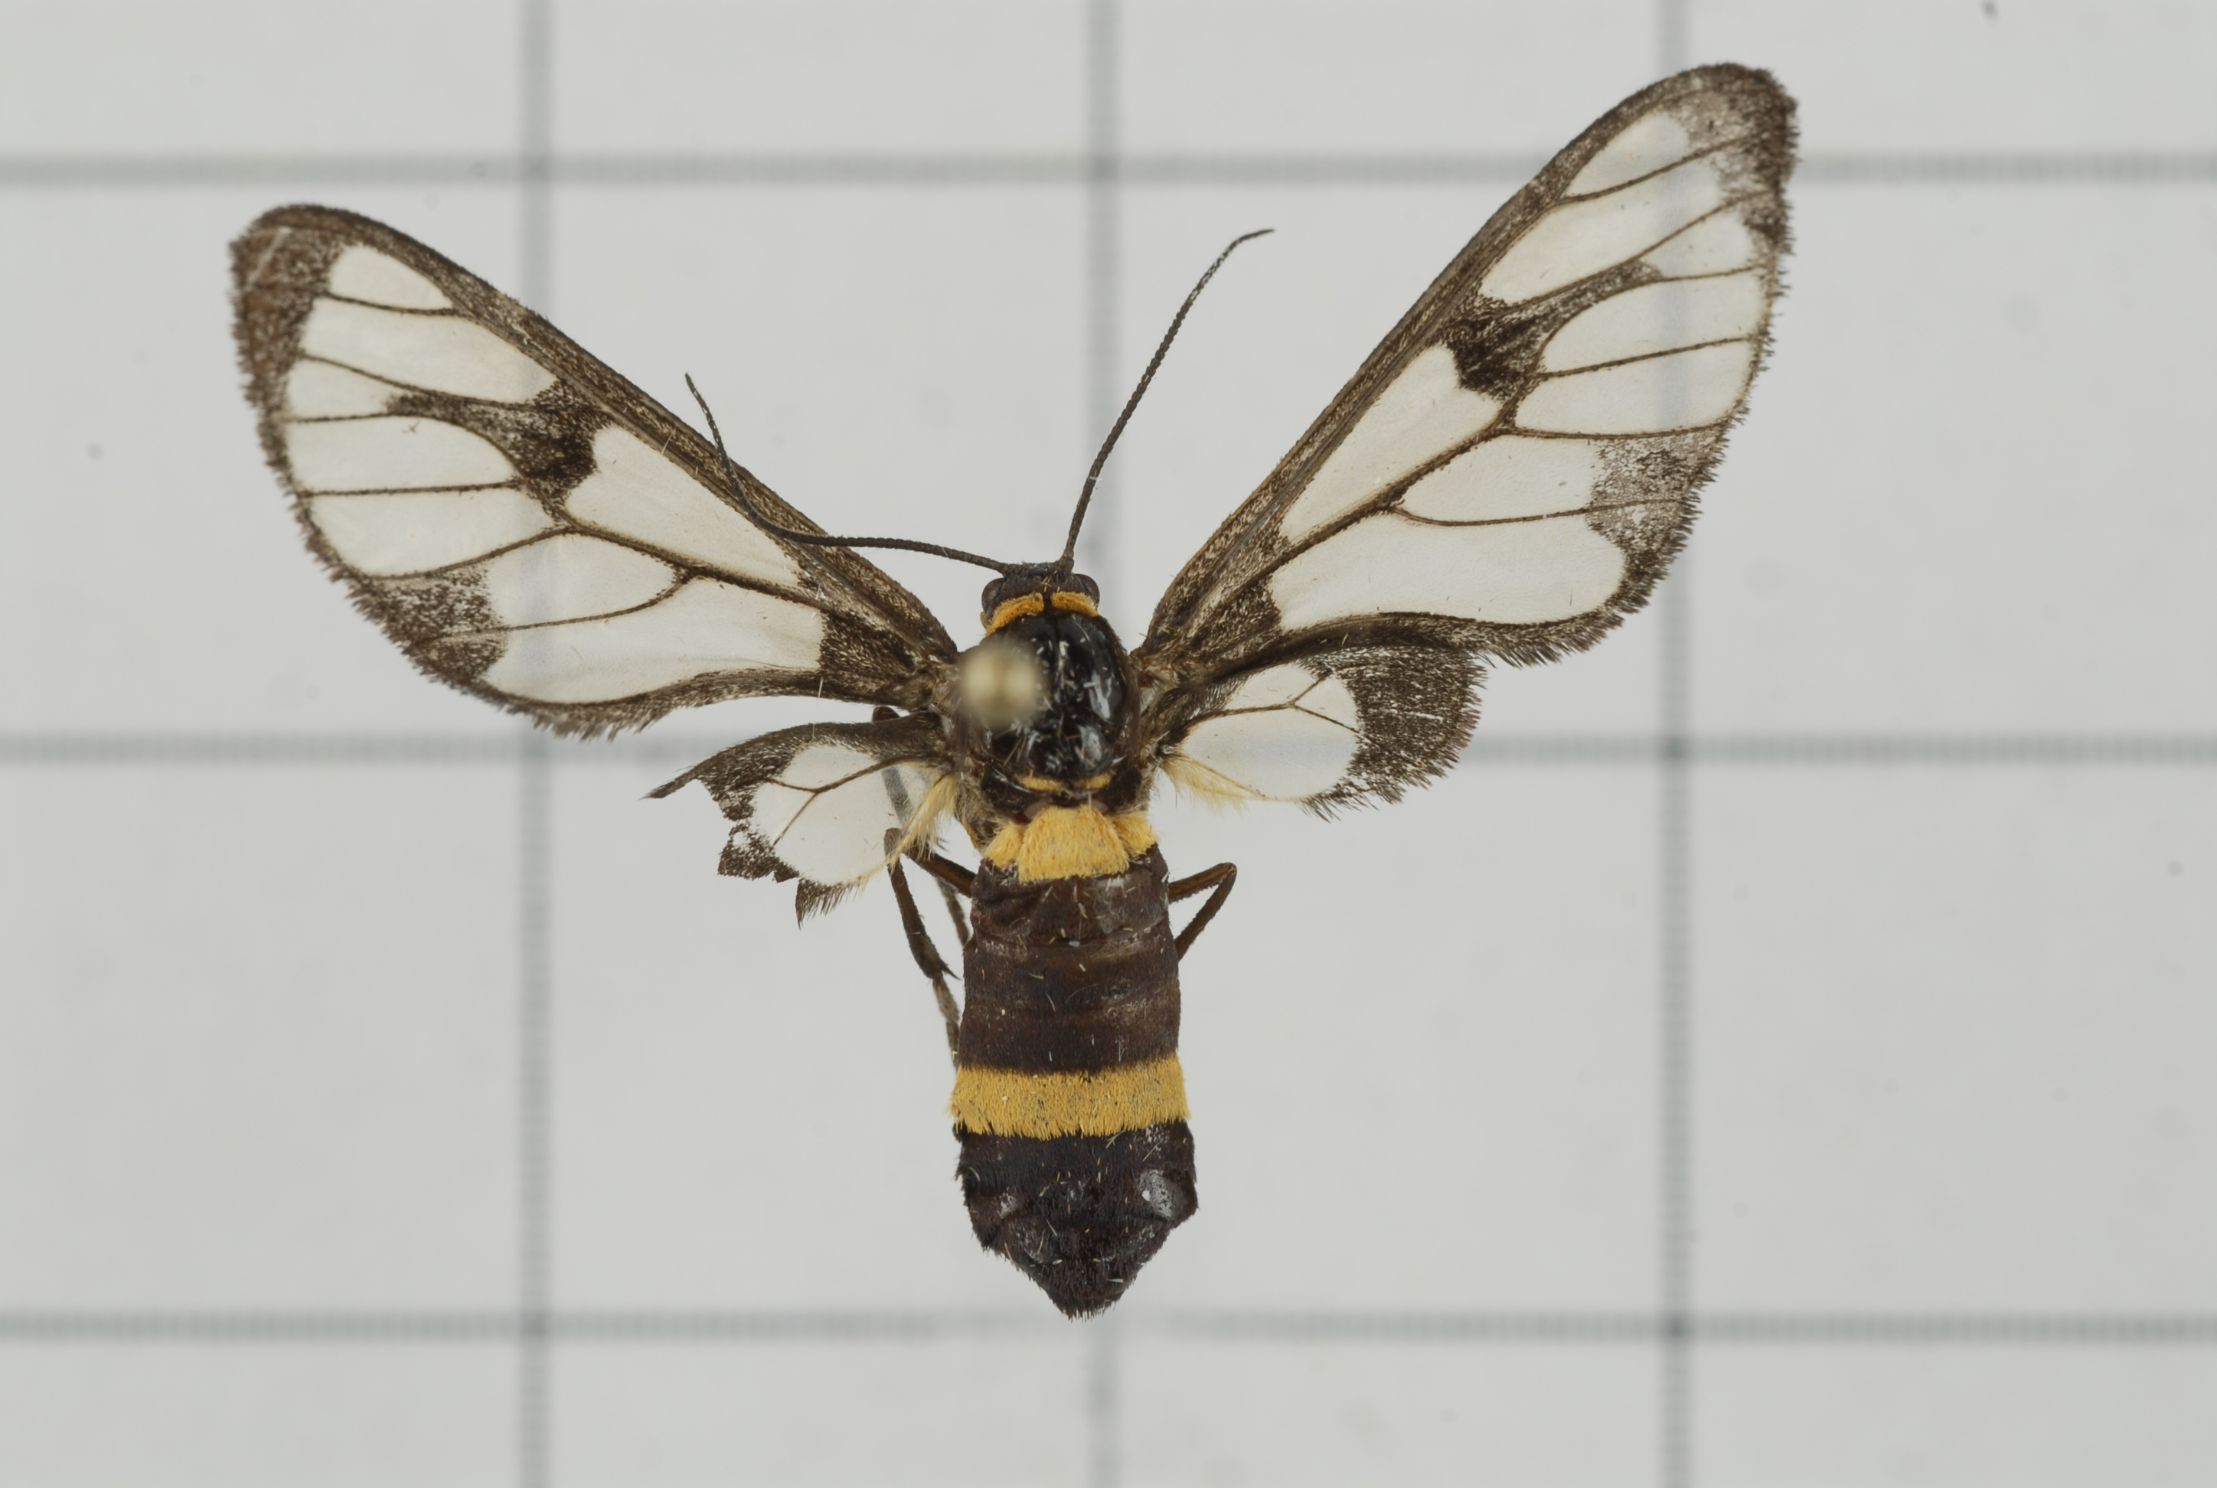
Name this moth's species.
Syntomoides imaon
